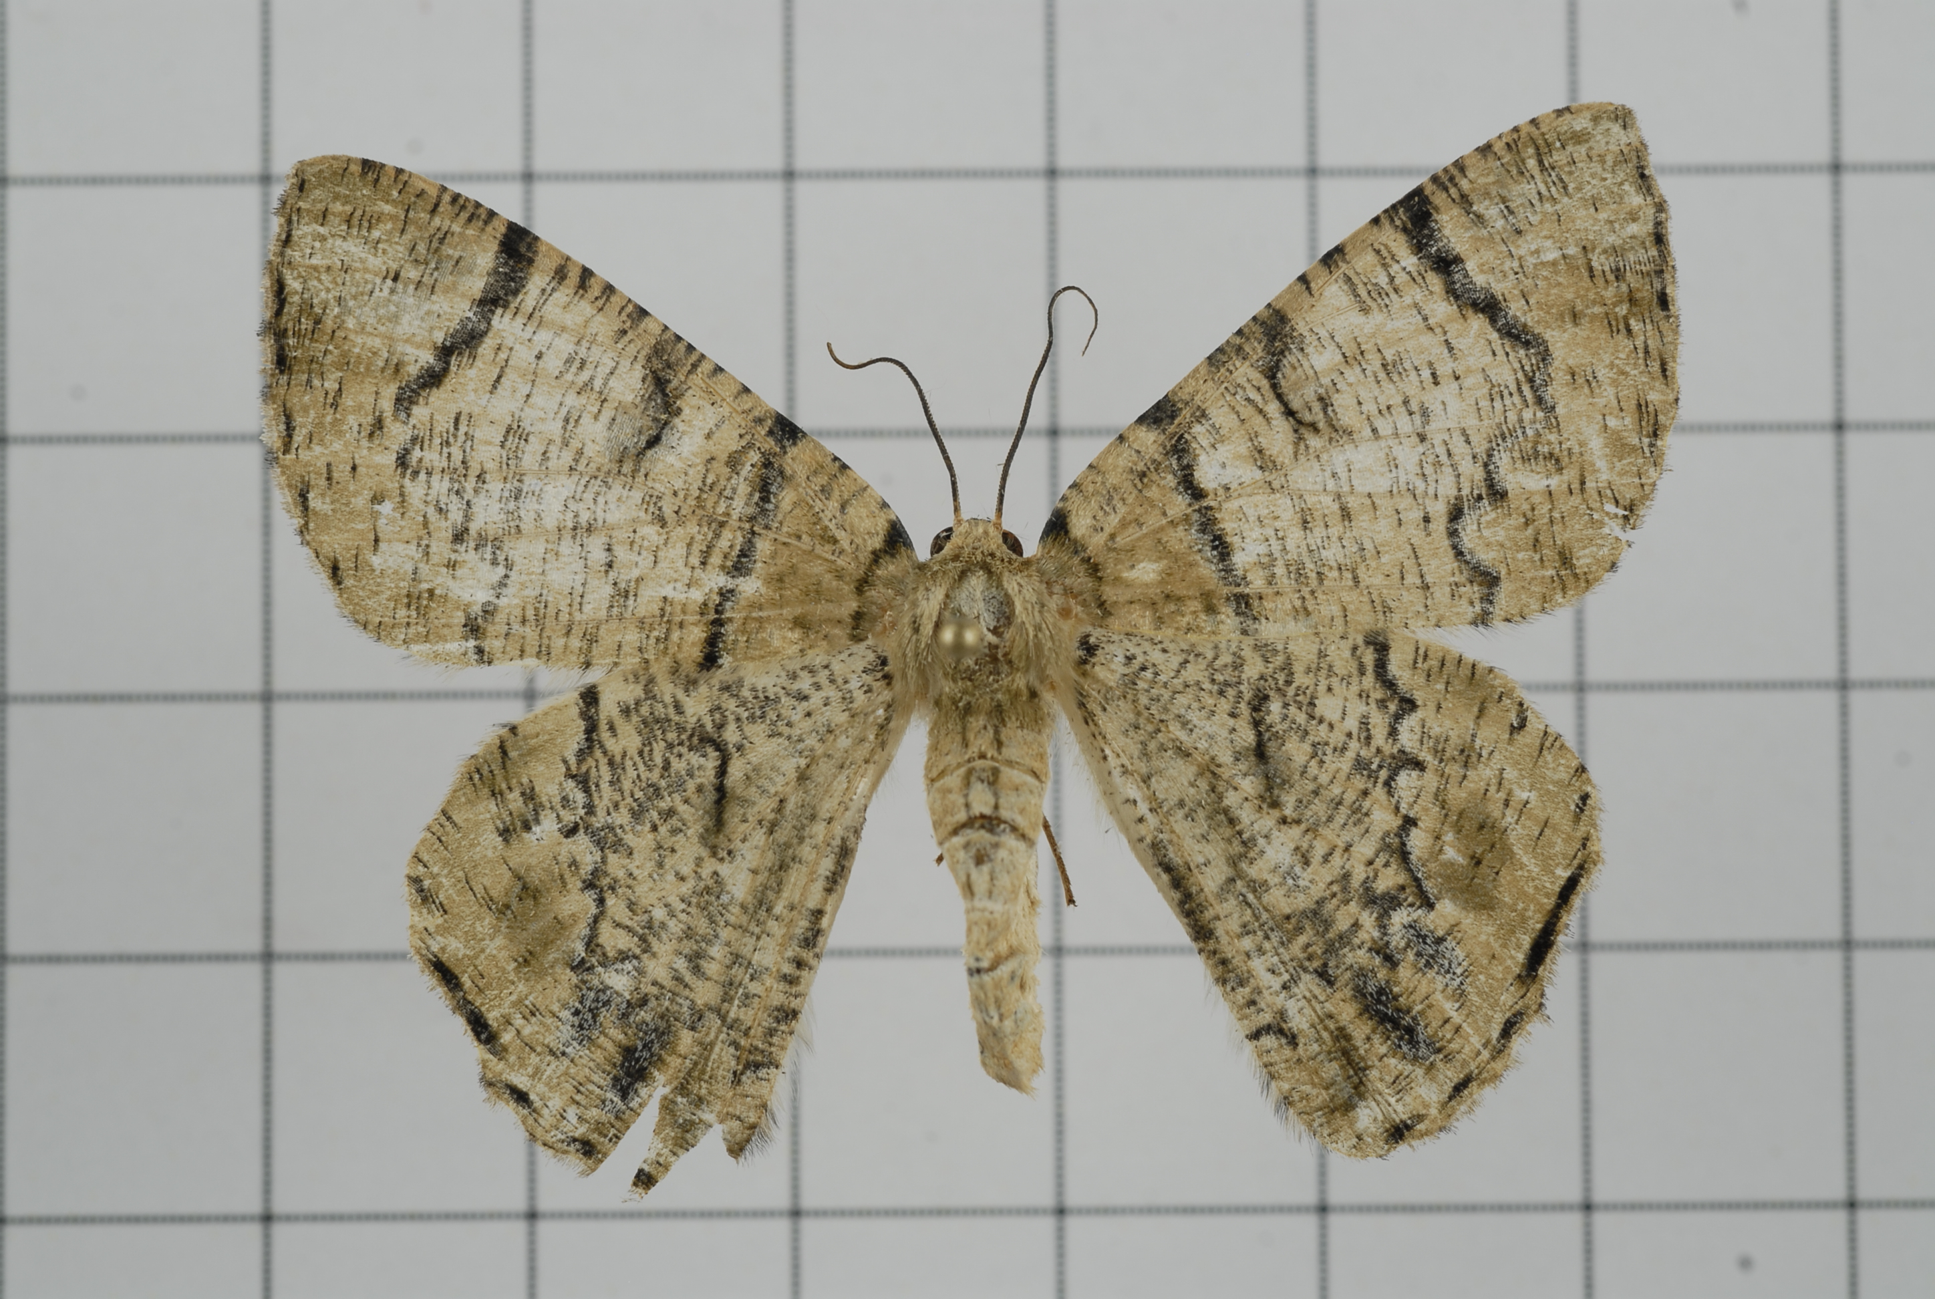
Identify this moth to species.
Lophophelma iterans onerosus
